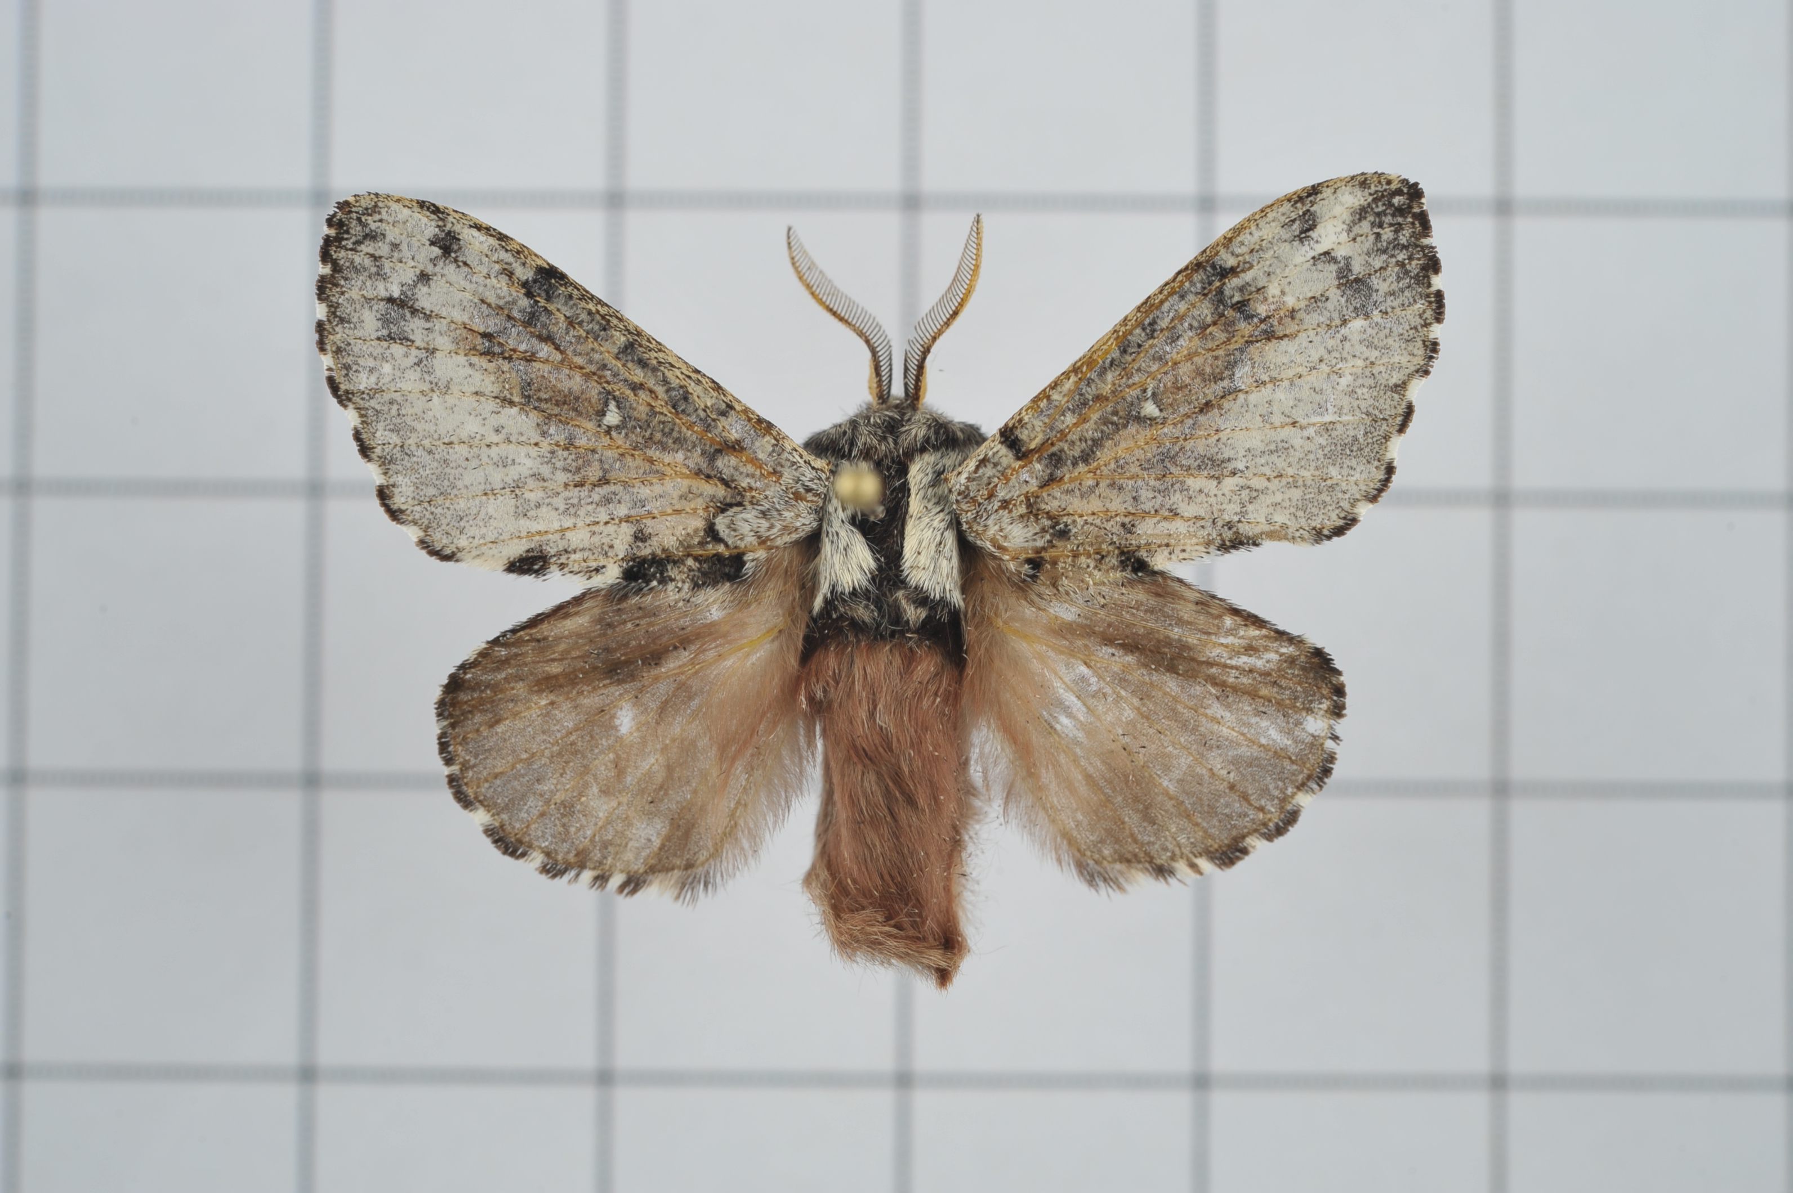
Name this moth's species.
Cosmotriche discitincta discitincta
